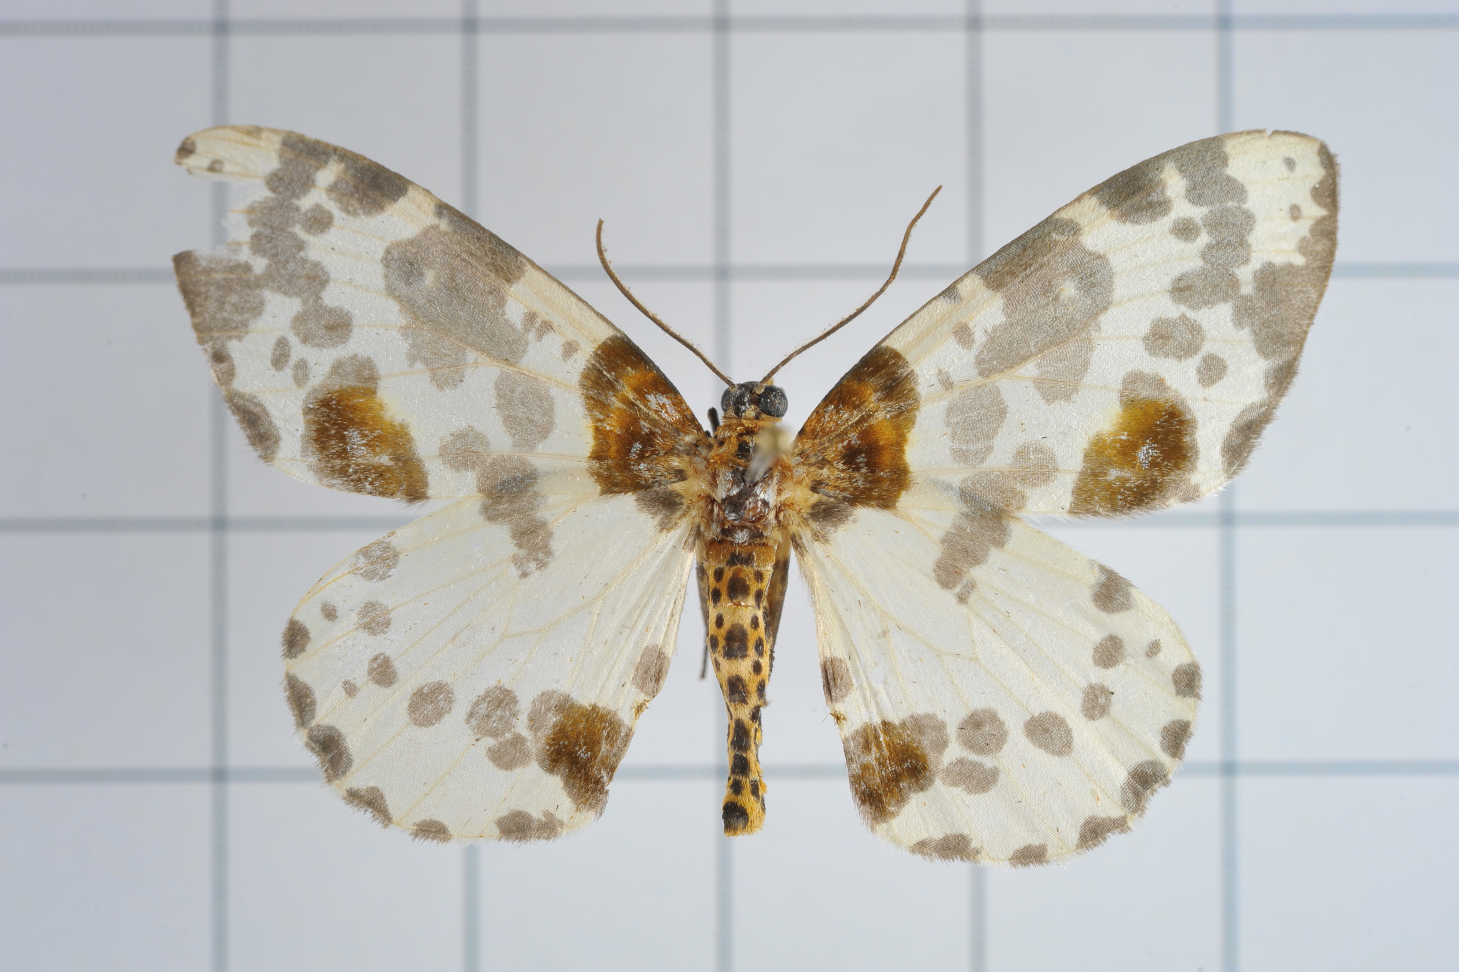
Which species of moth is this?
Abraxas adilluminata
